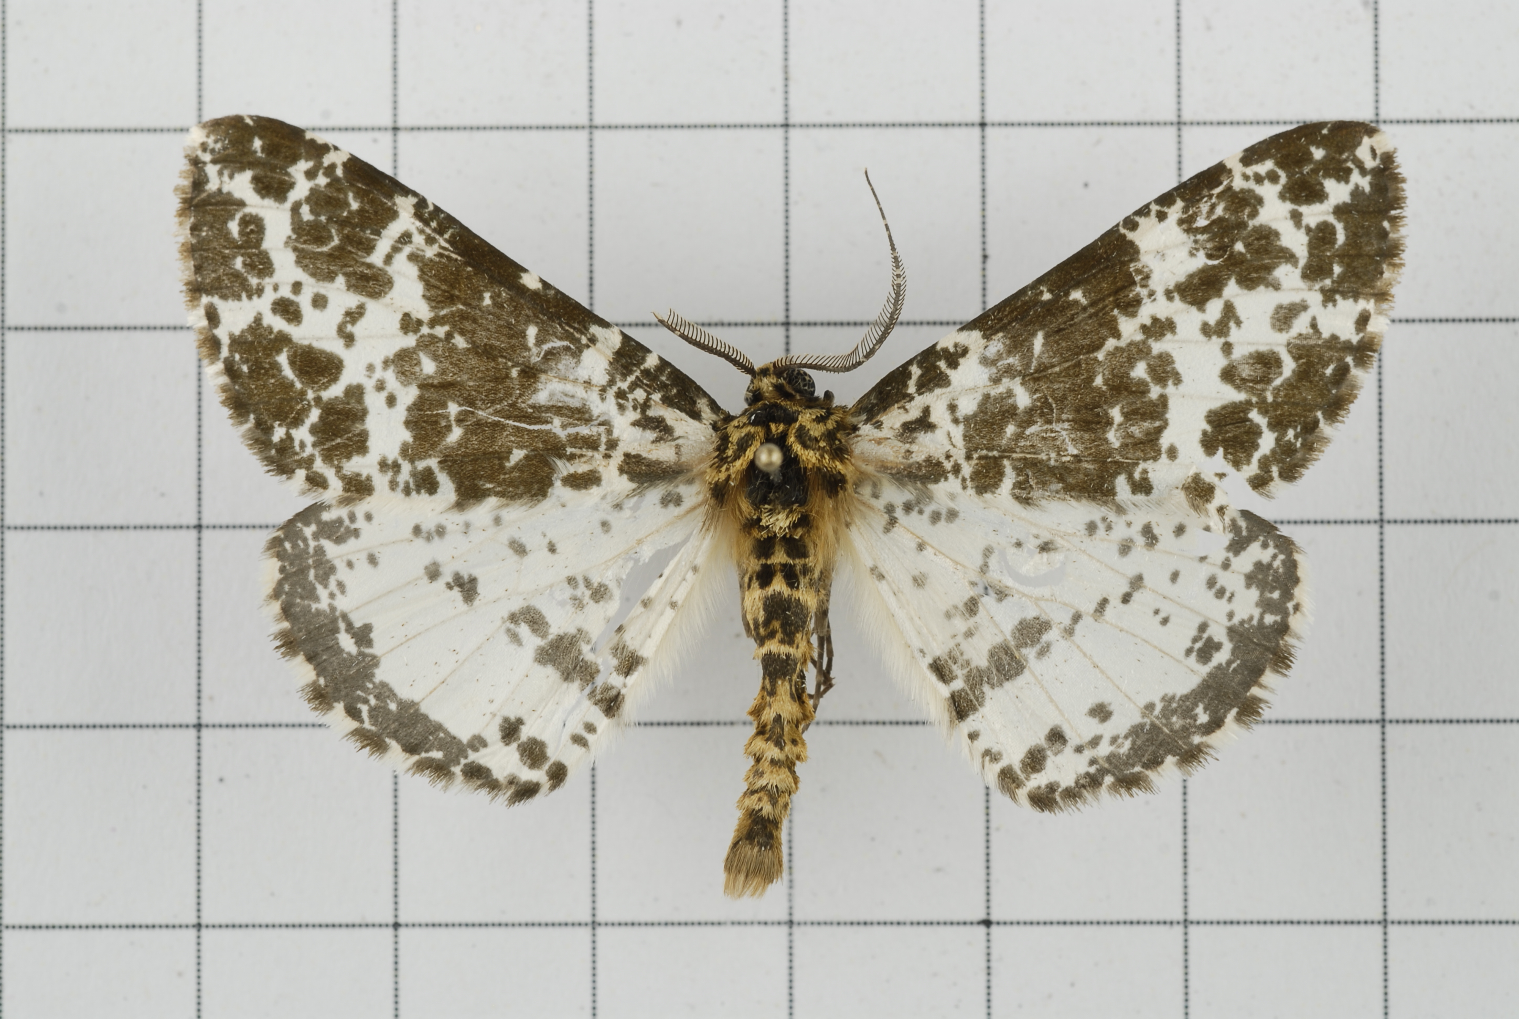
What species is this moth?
Arichanna picaria
